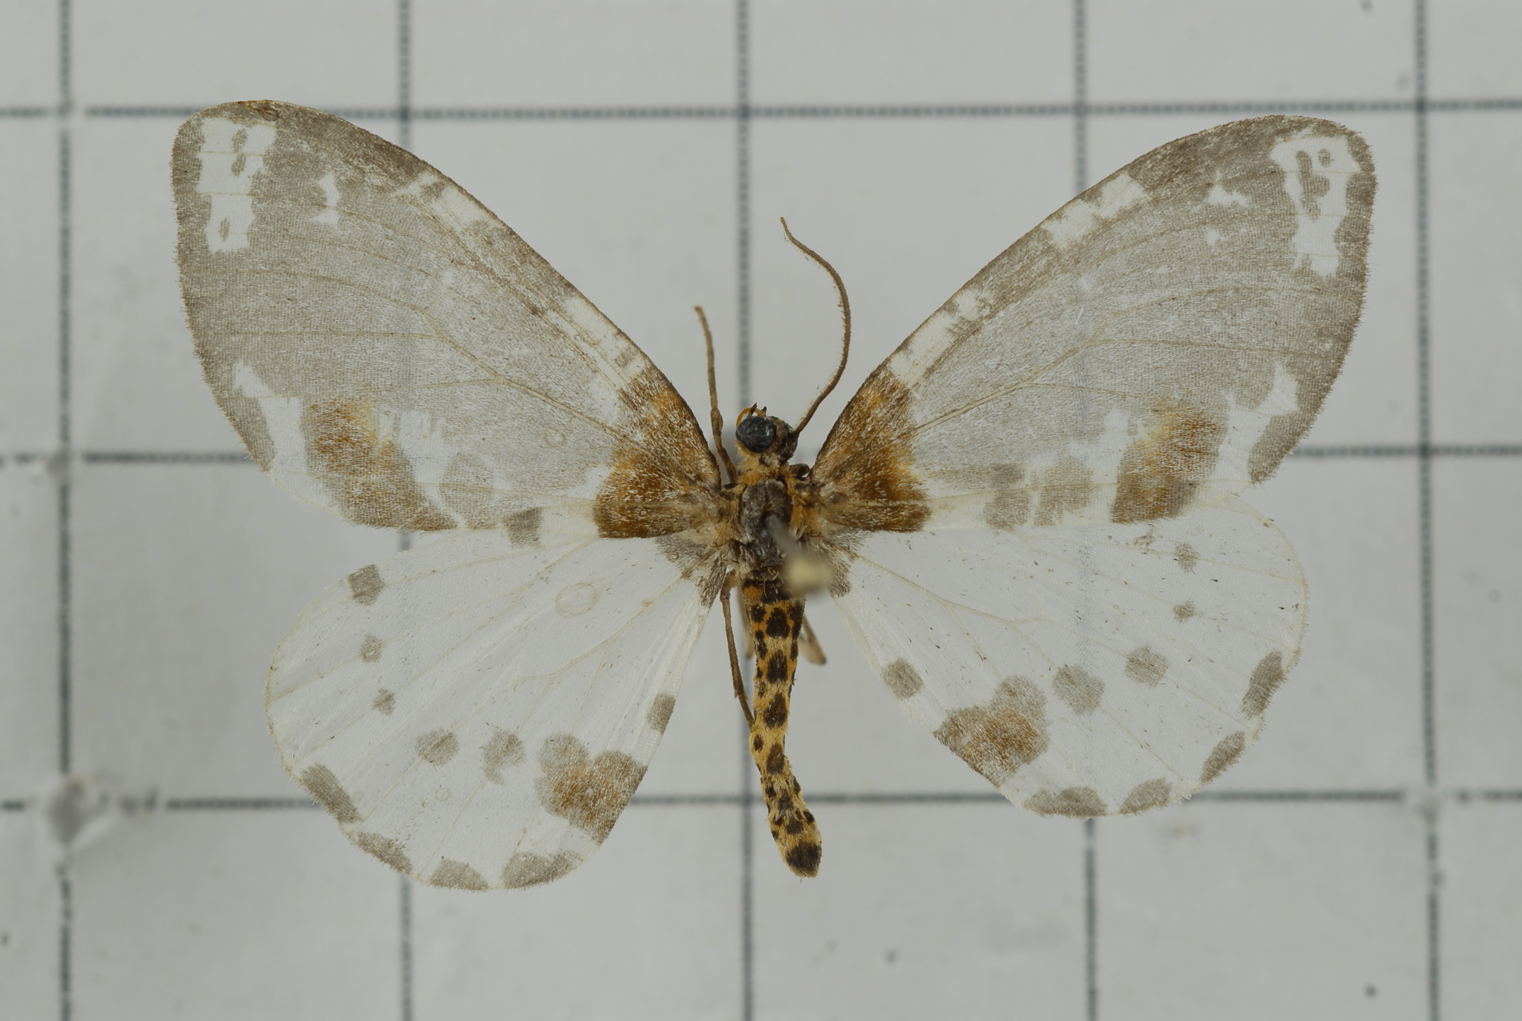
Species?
Abraxas tenellula
